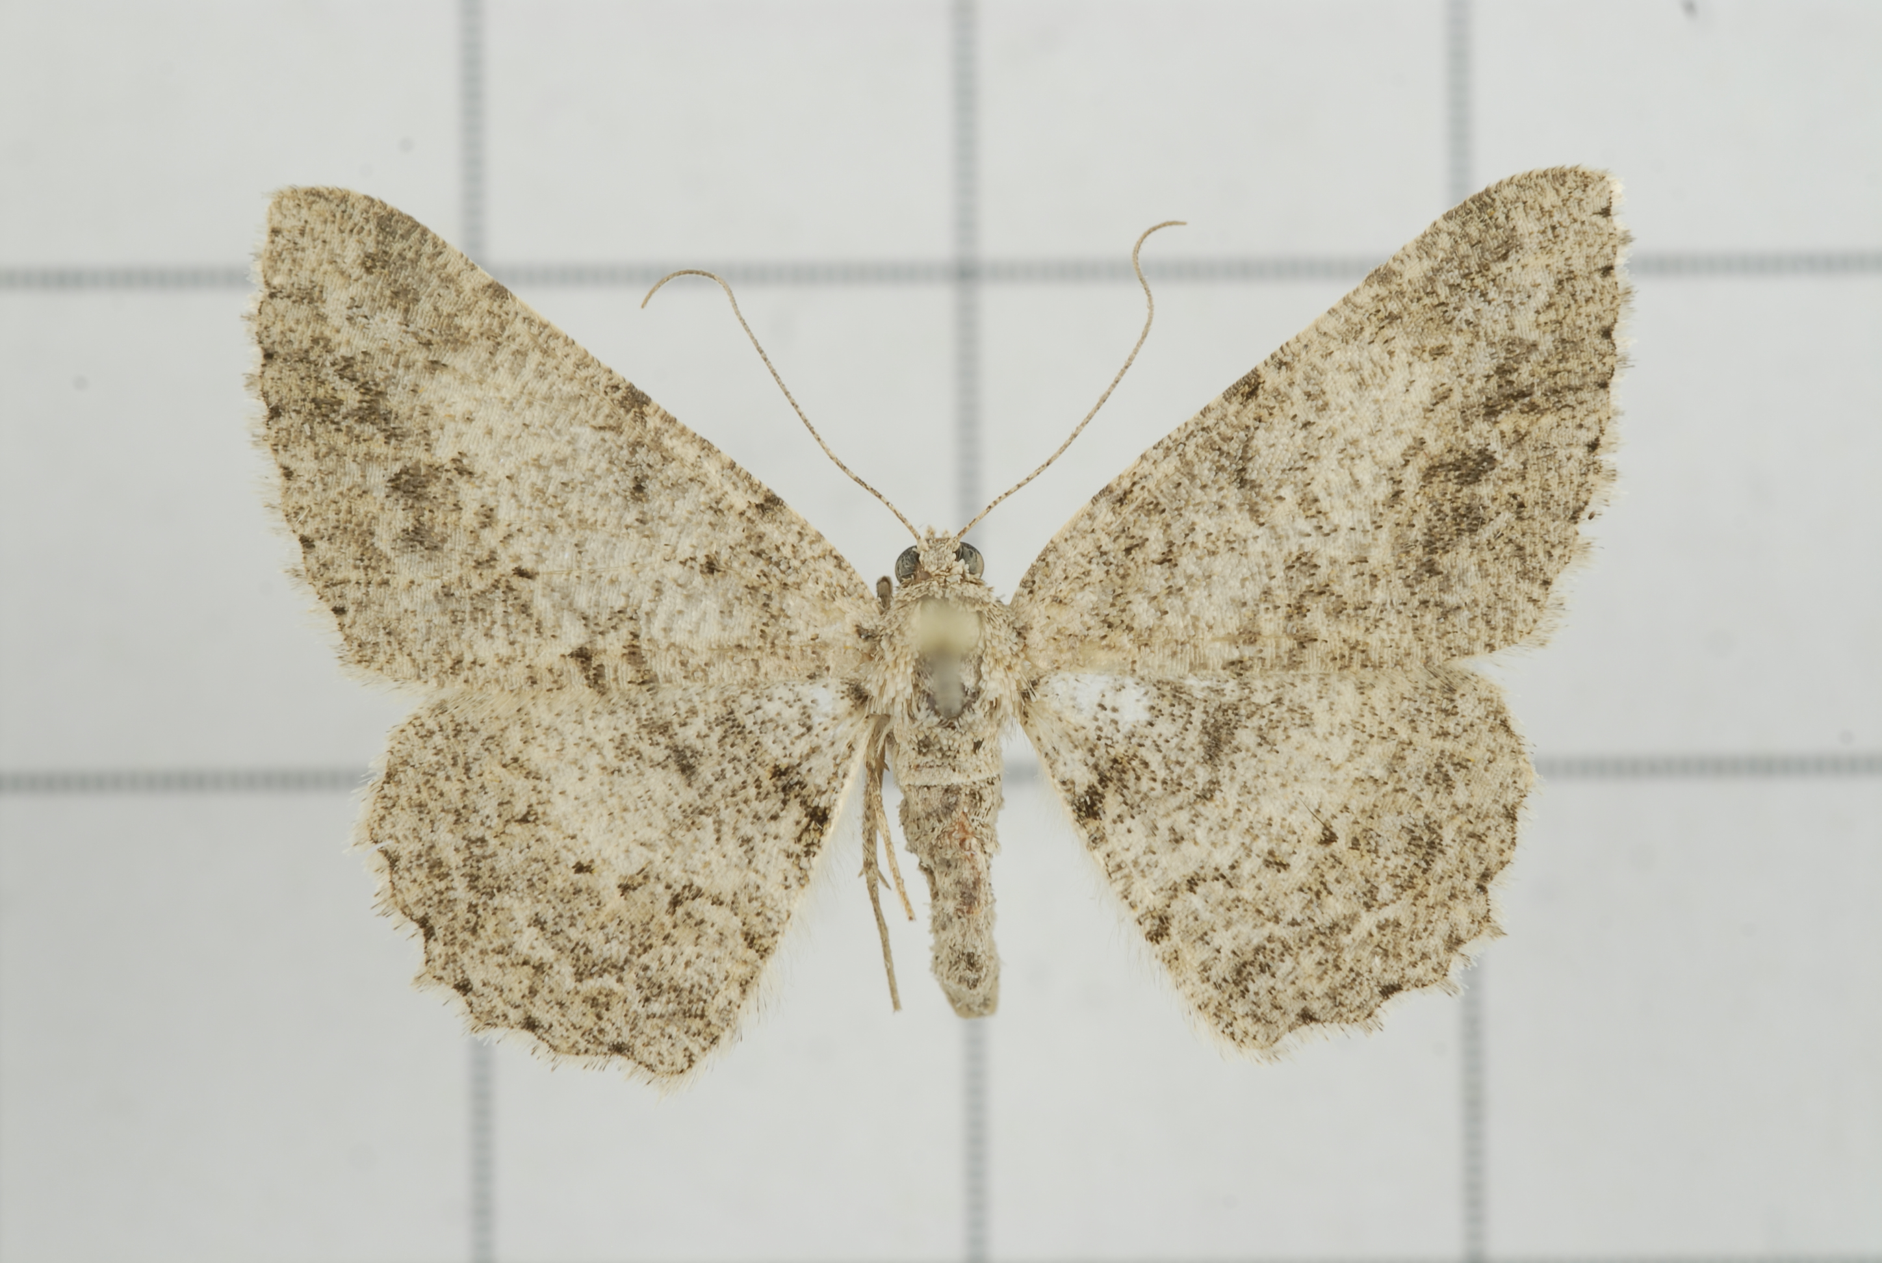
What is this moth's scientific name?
Psilalcis breta rantaizana
